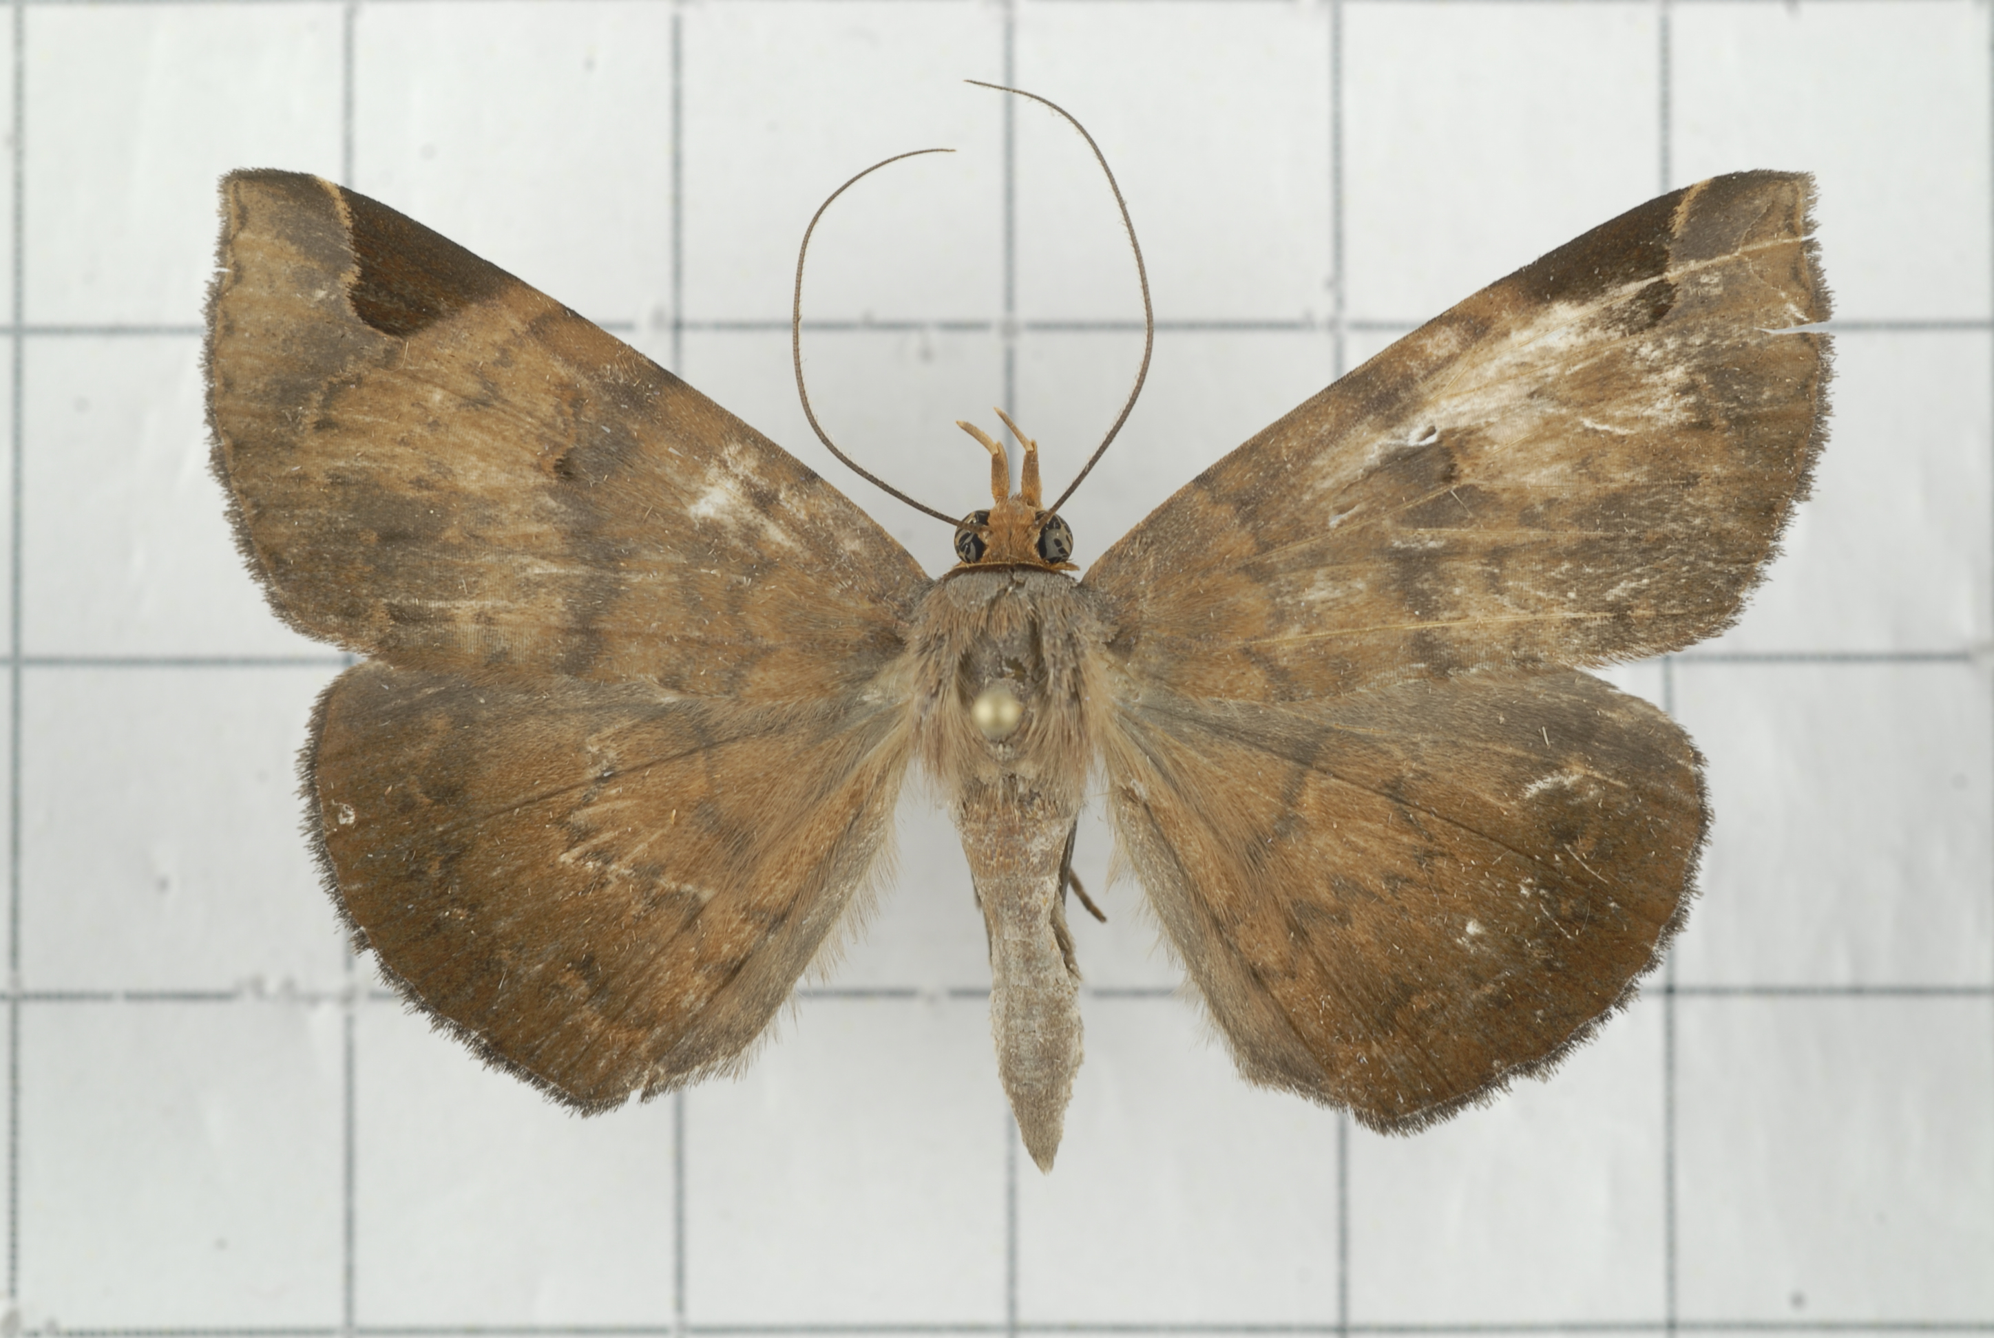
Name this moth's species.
Mecodina praecipua
